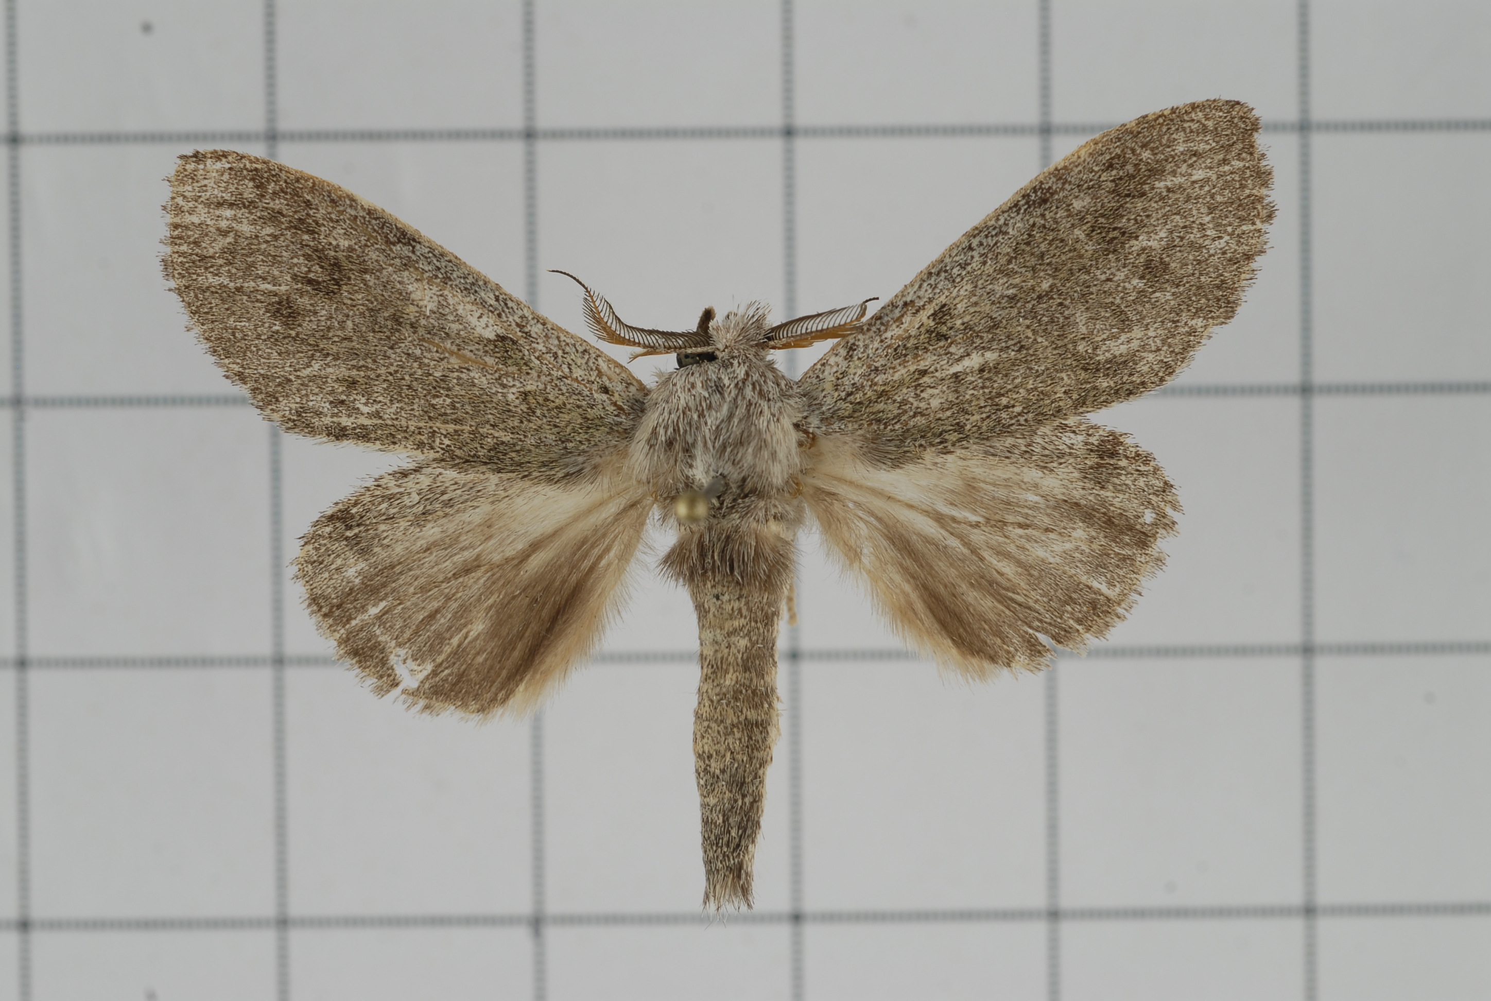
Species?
Syntypistis subgeneris subgeneris
